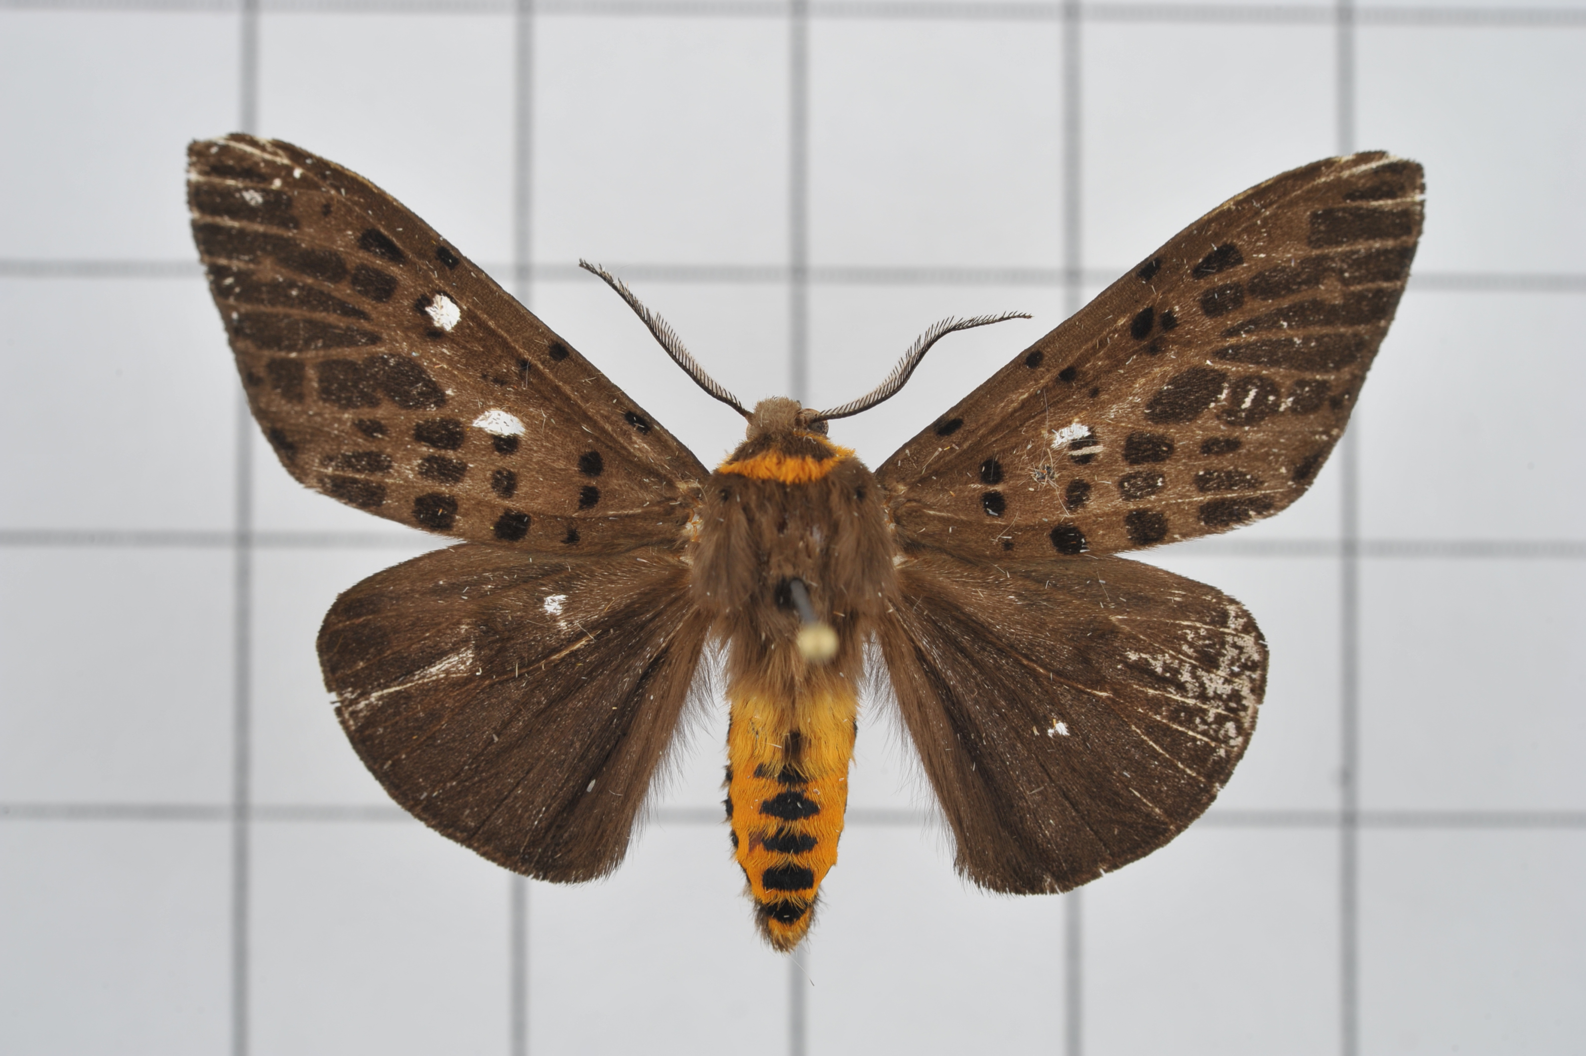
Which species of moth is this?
Lemyra imparilis
